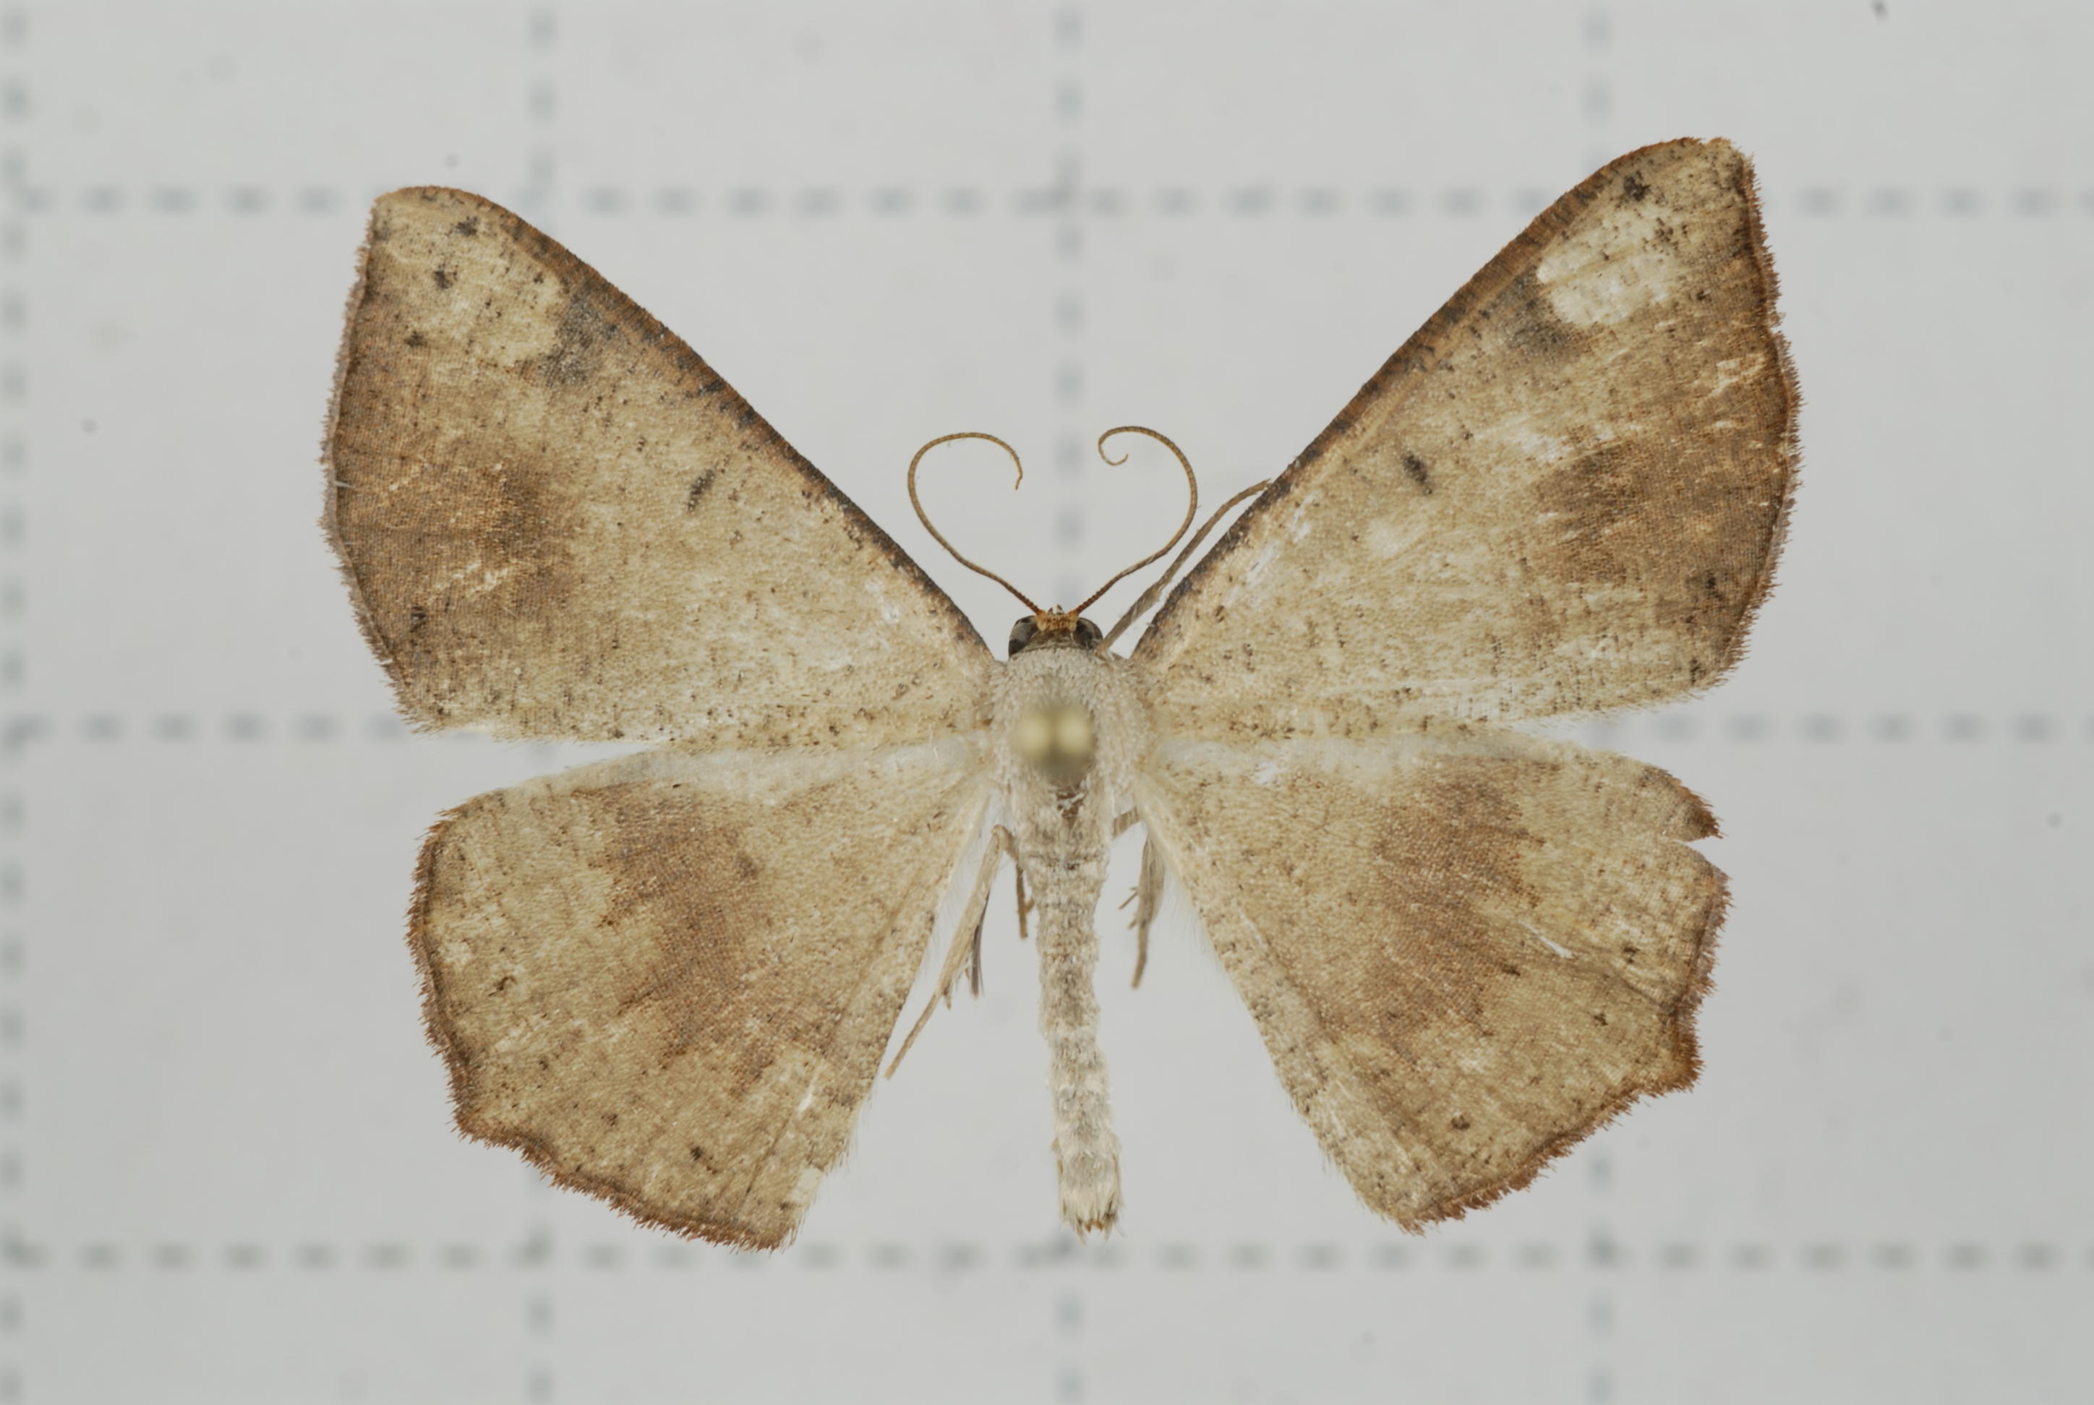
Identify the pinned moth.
Peratostega deletaria deletaria
